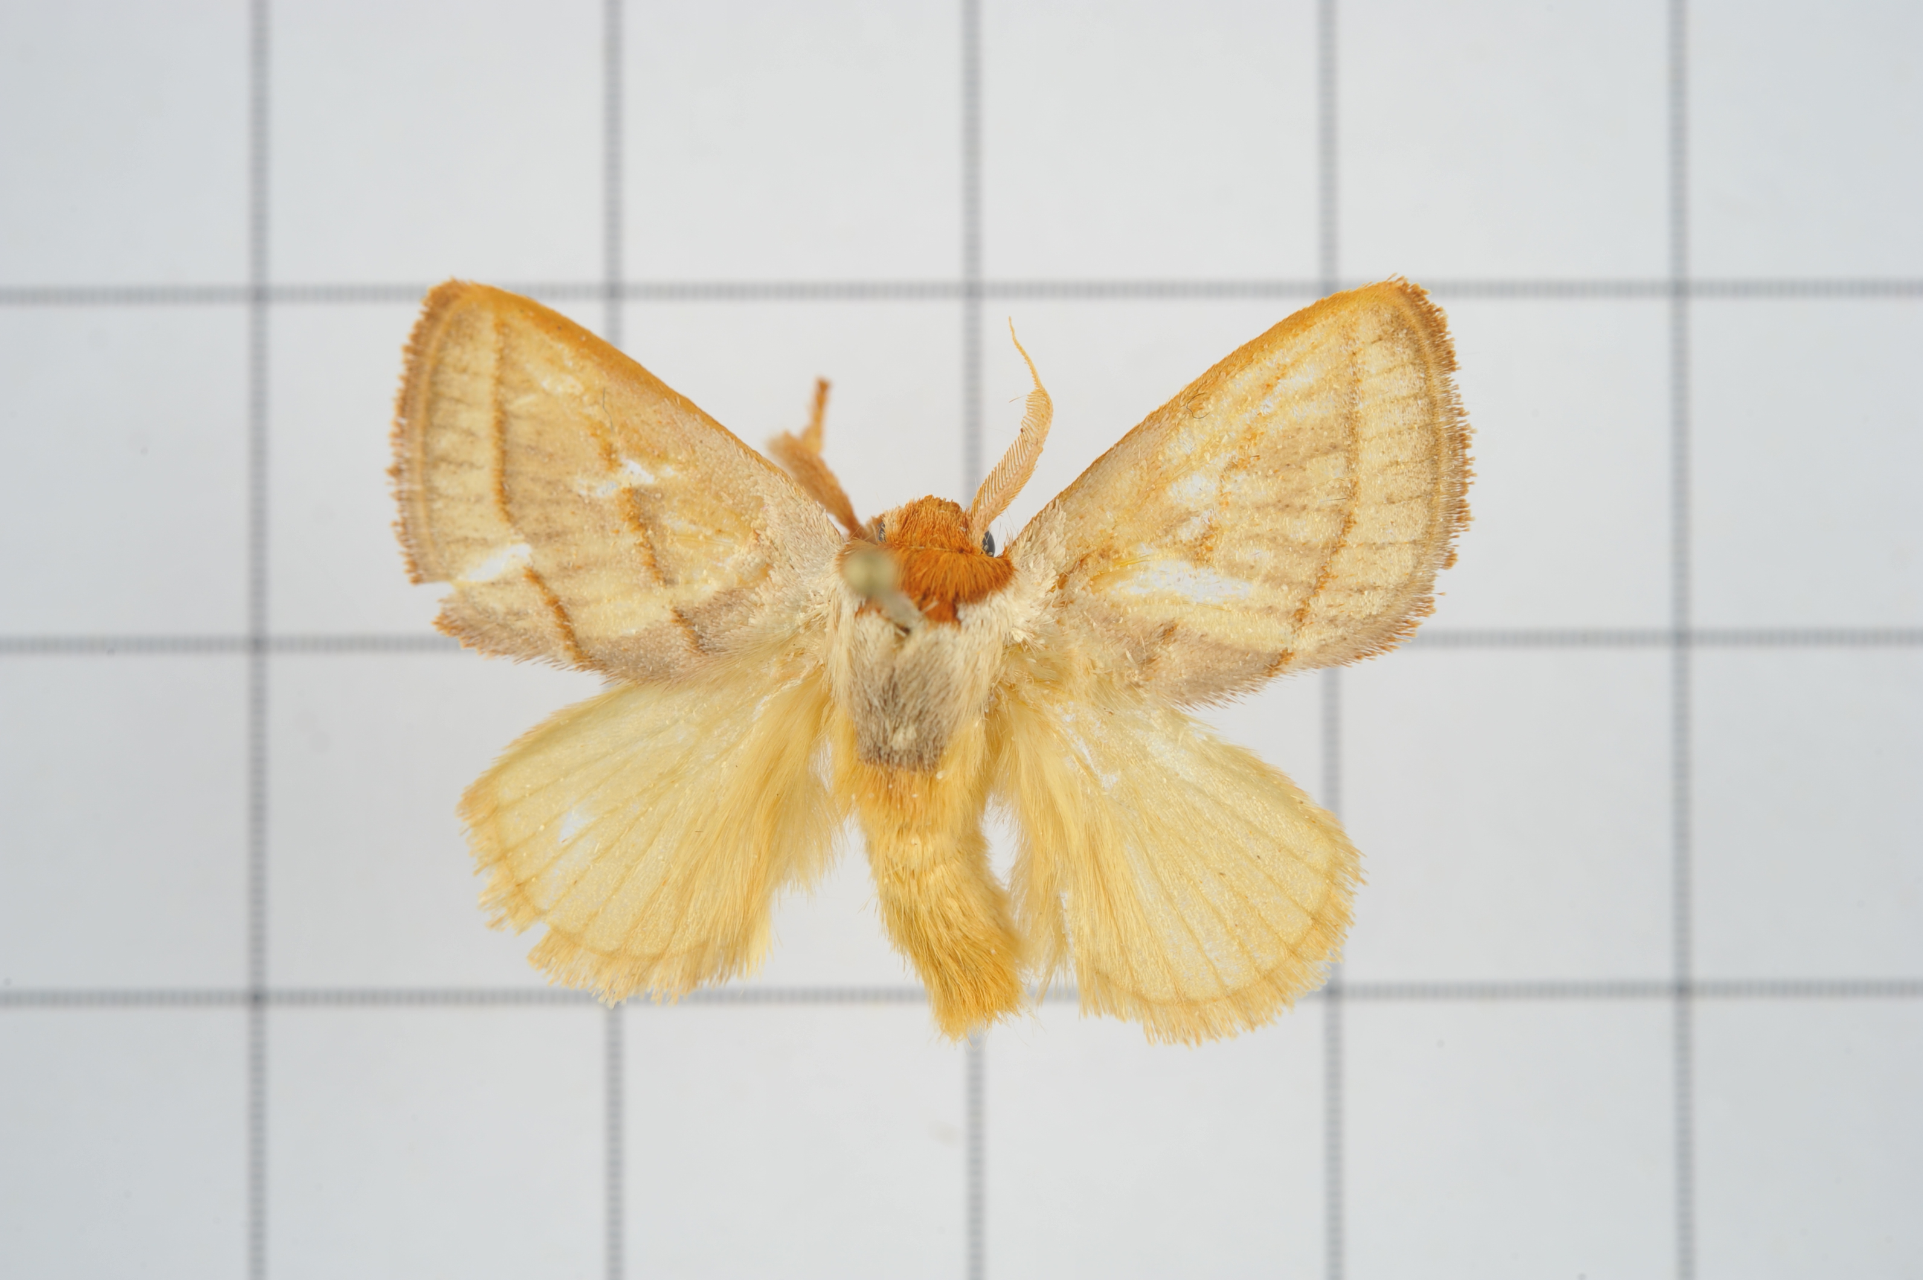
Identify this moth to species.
Cania heppneri
